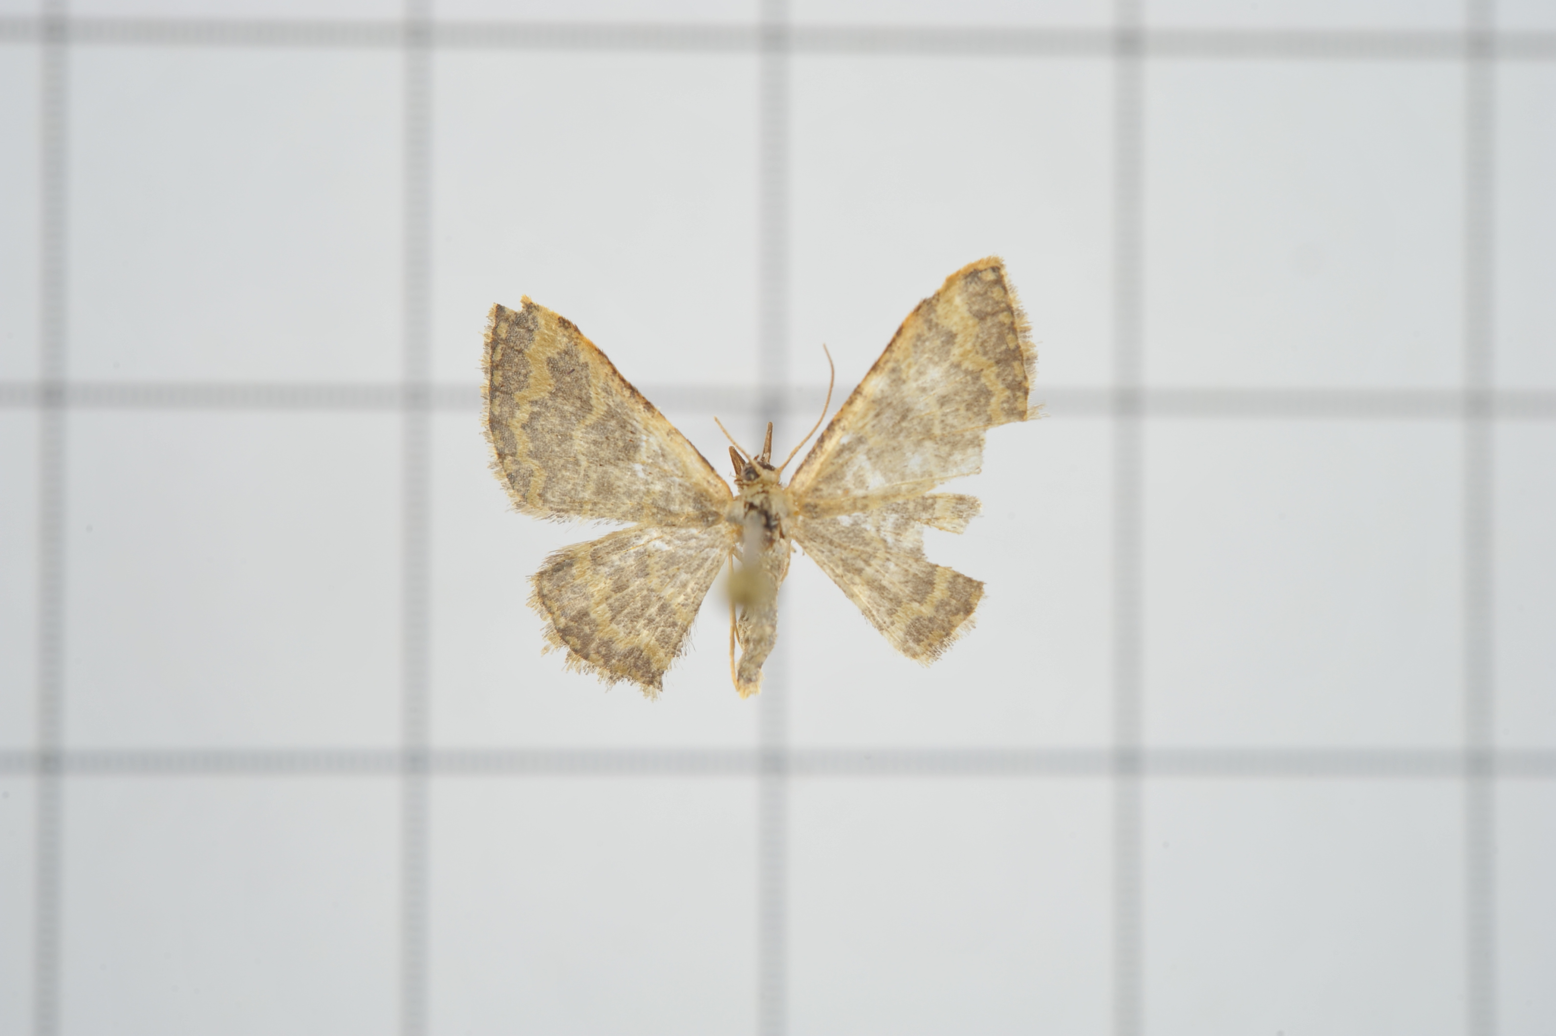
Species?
Idaea costiguttata
